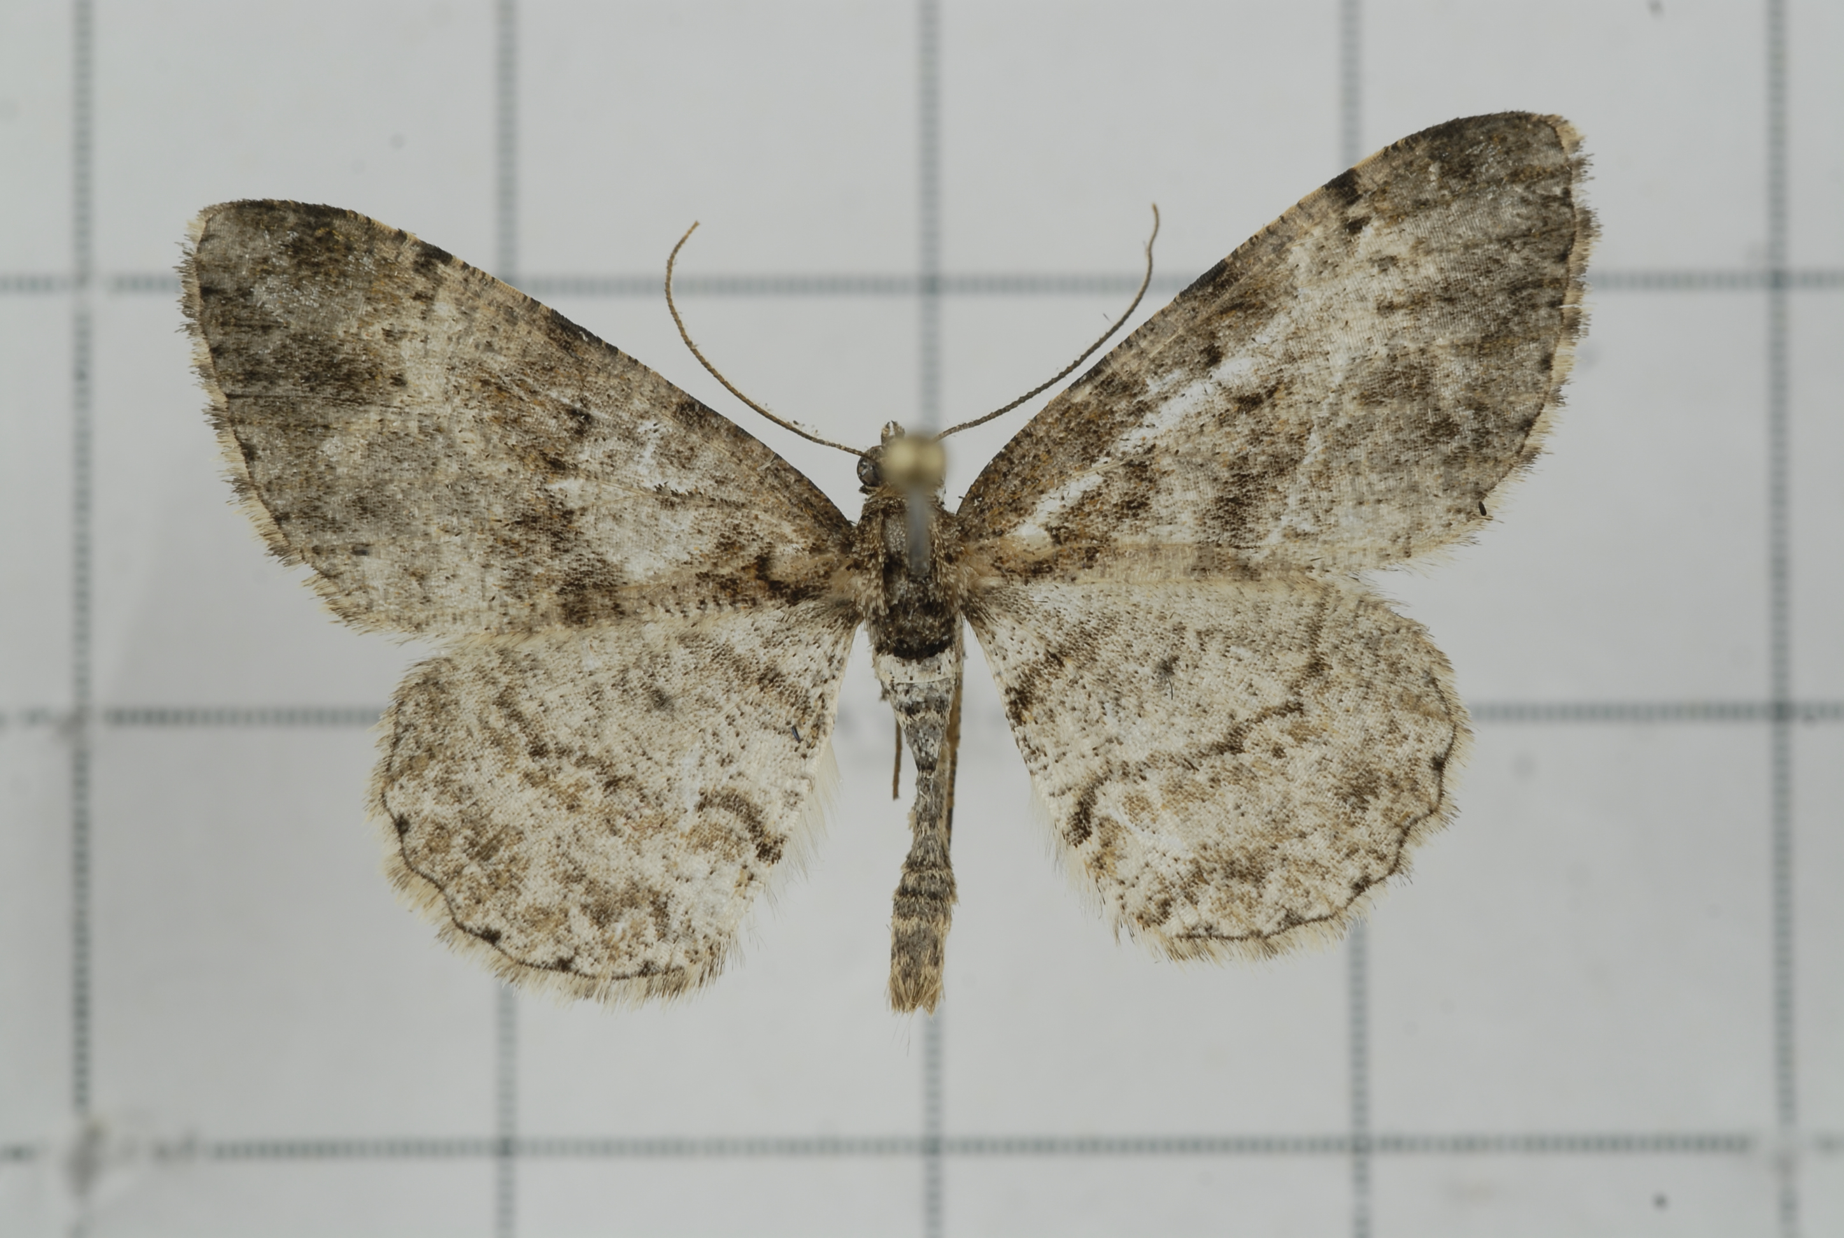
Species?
Psilalcis rotundata
